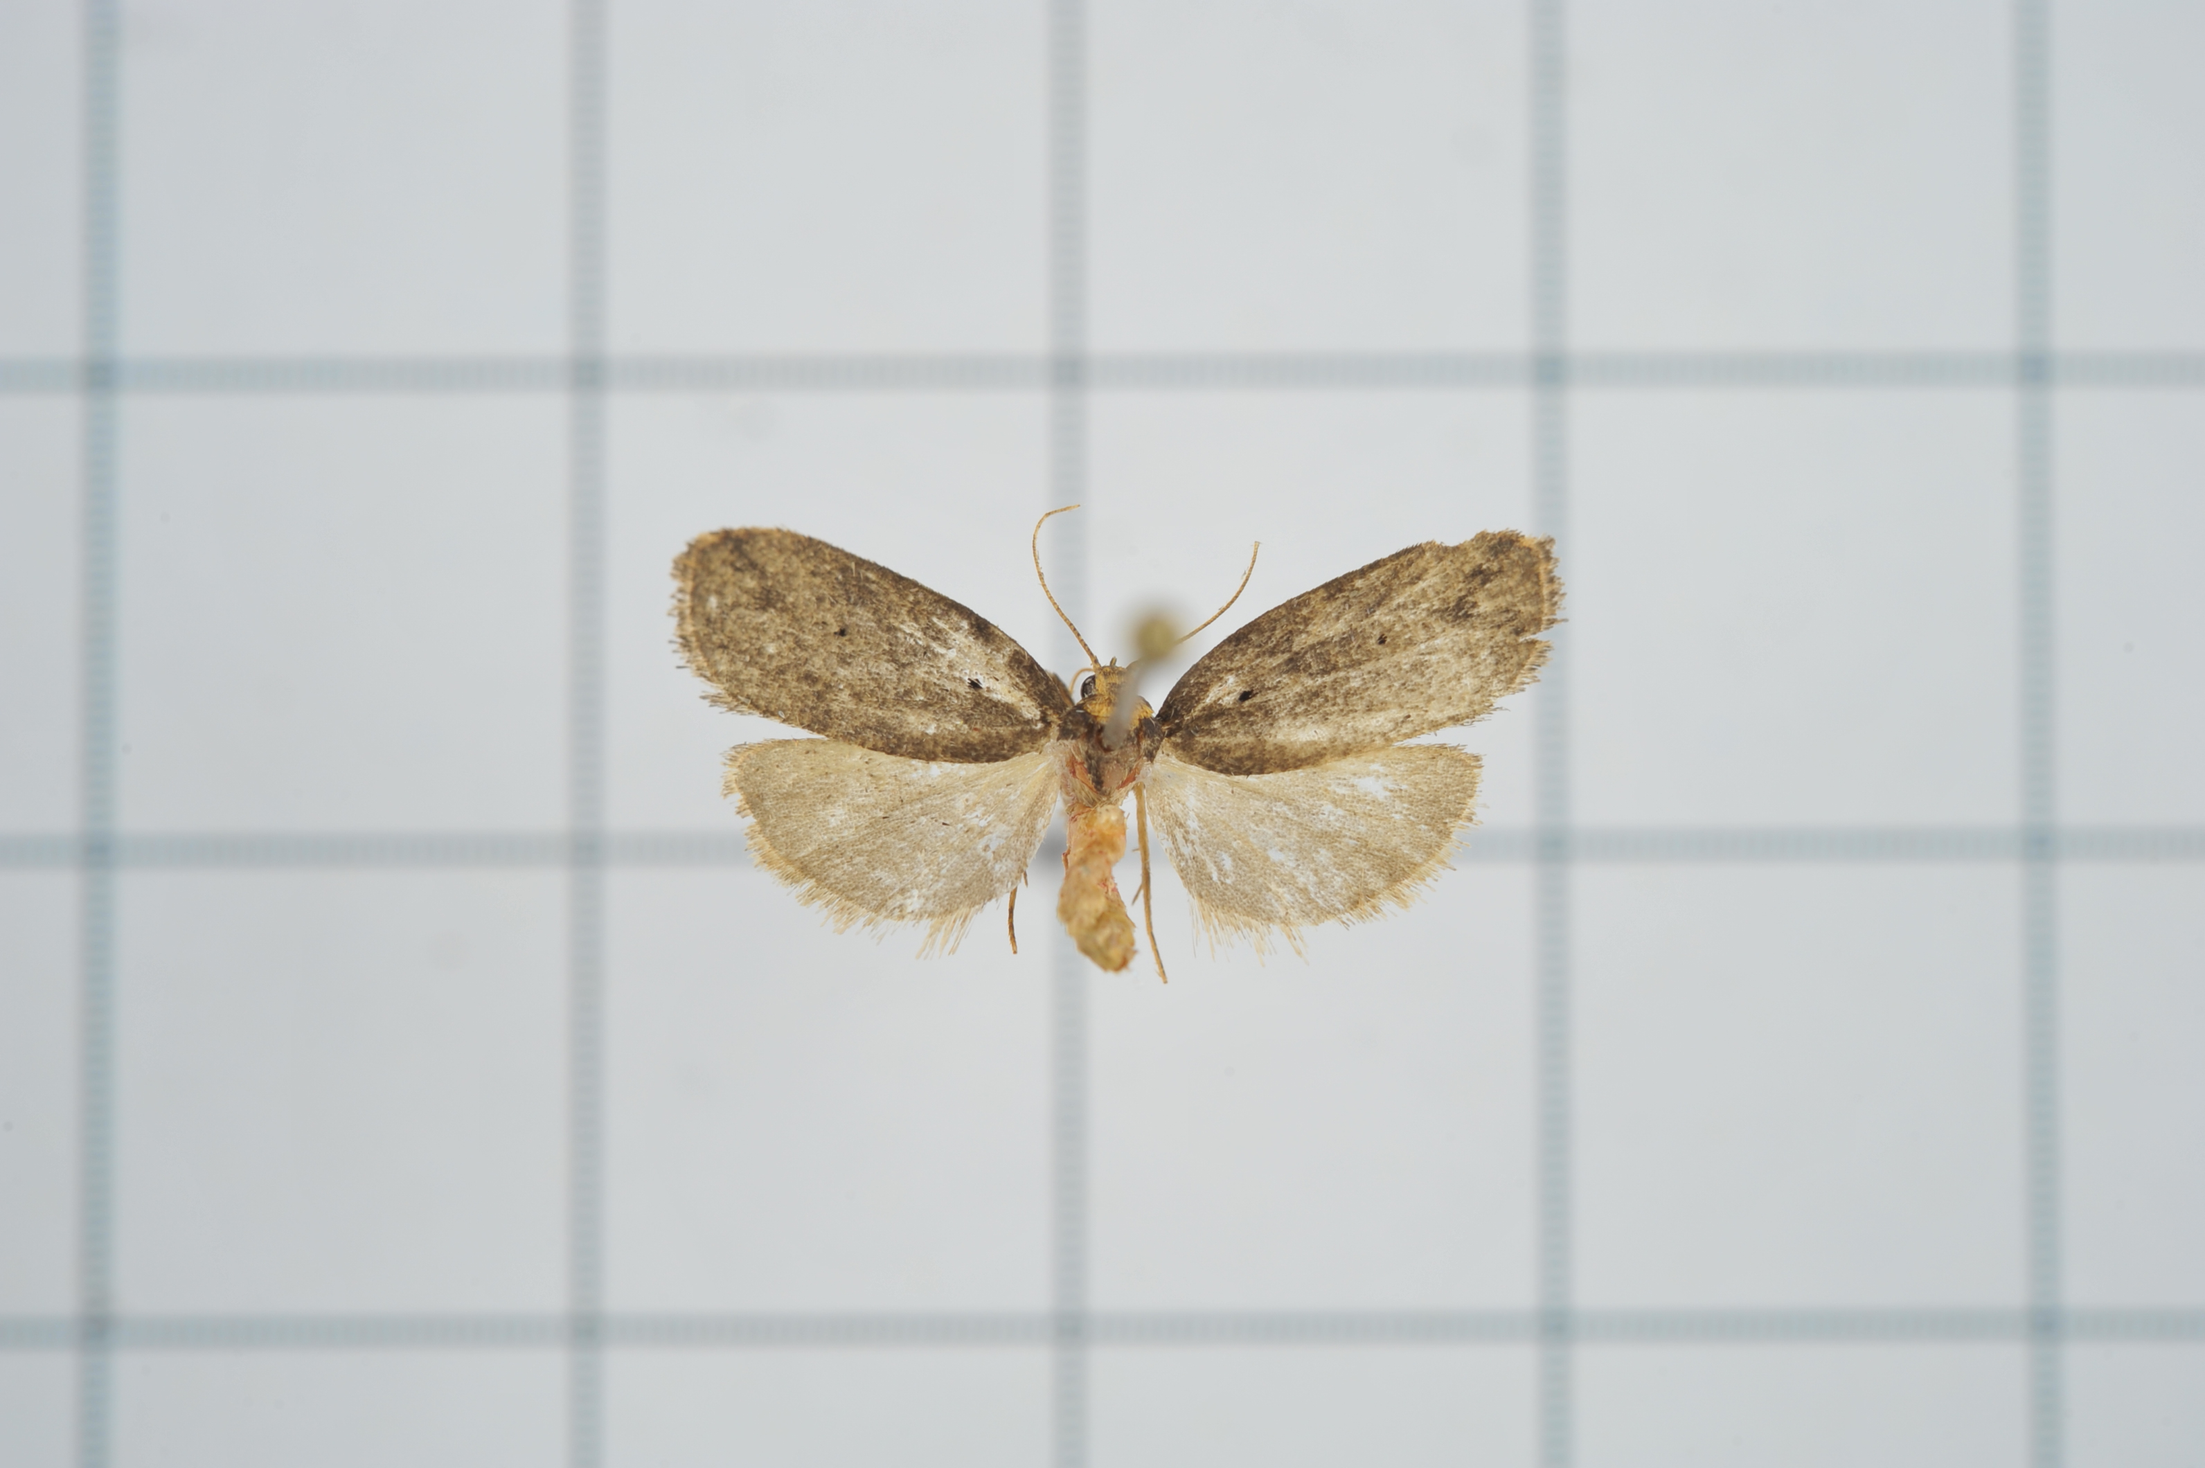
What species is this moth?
Eugoa brunnea
